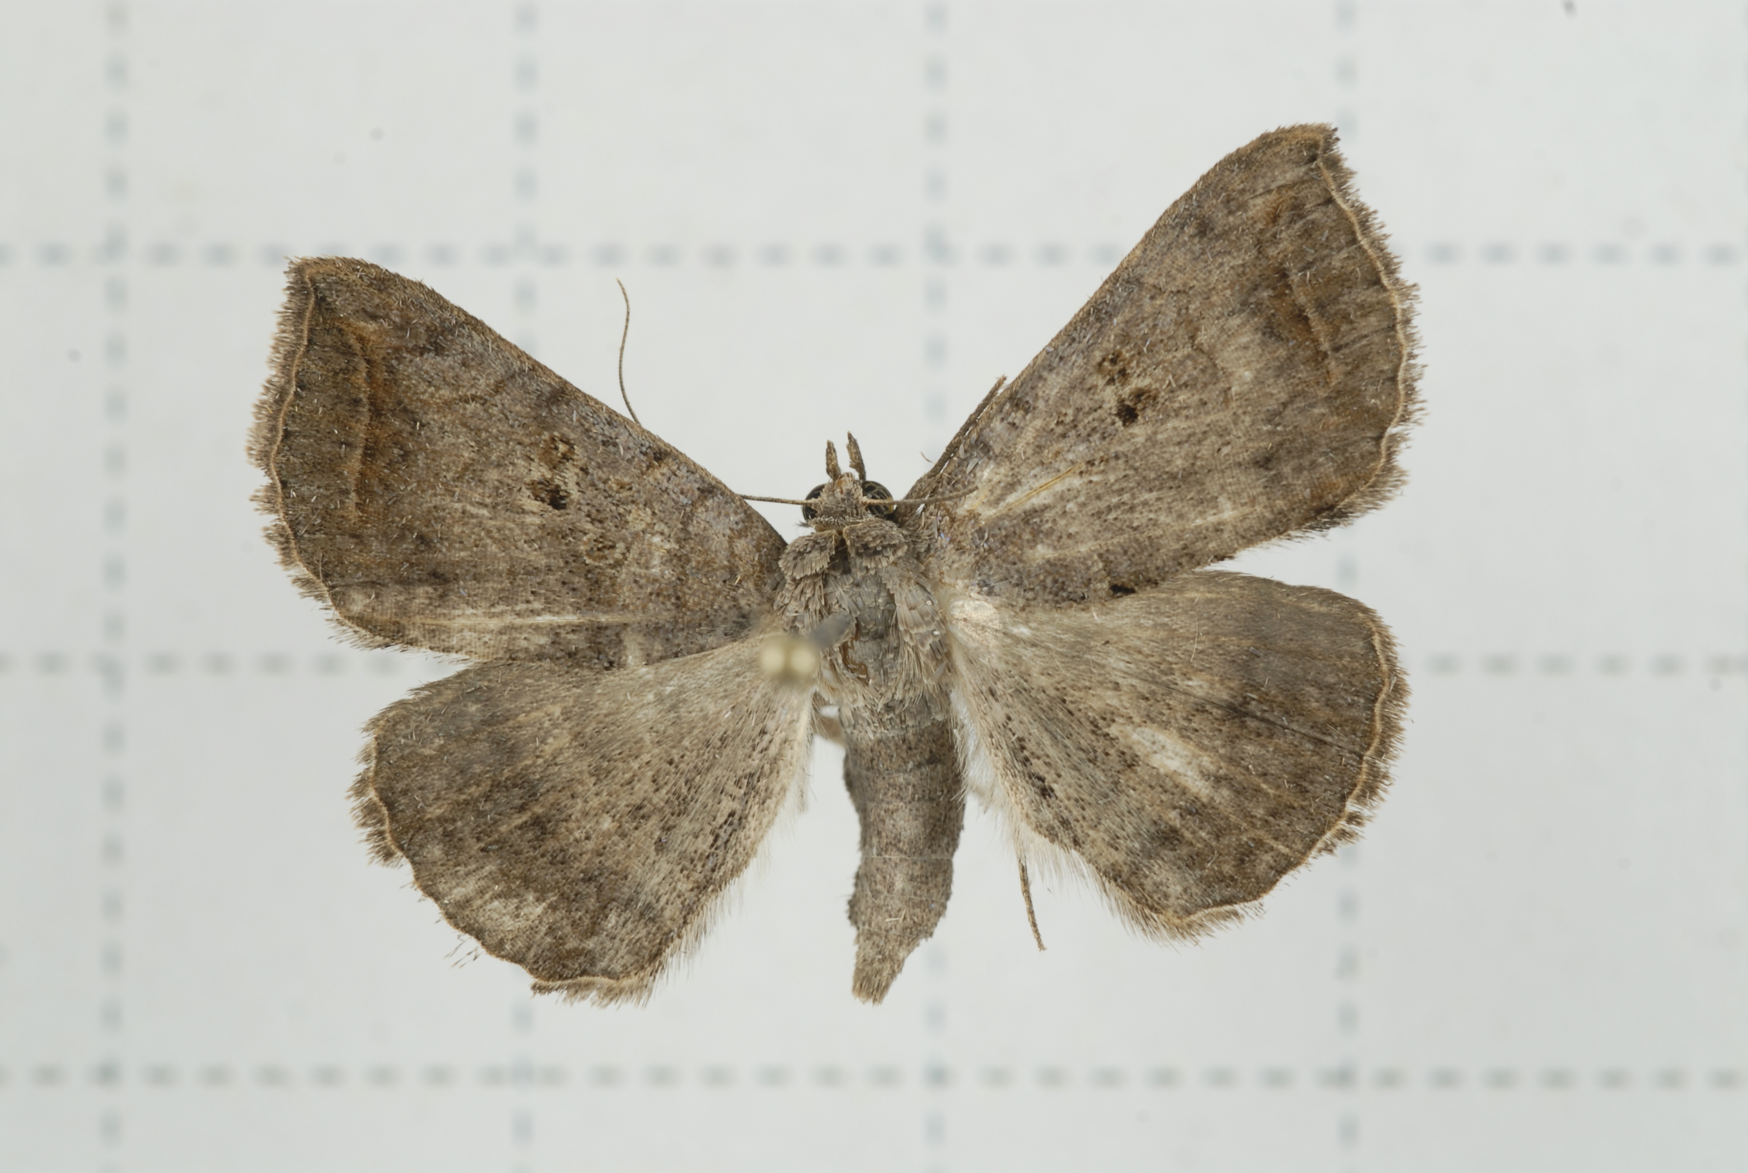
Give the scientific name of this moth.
Blasticorhinus rivulosa
